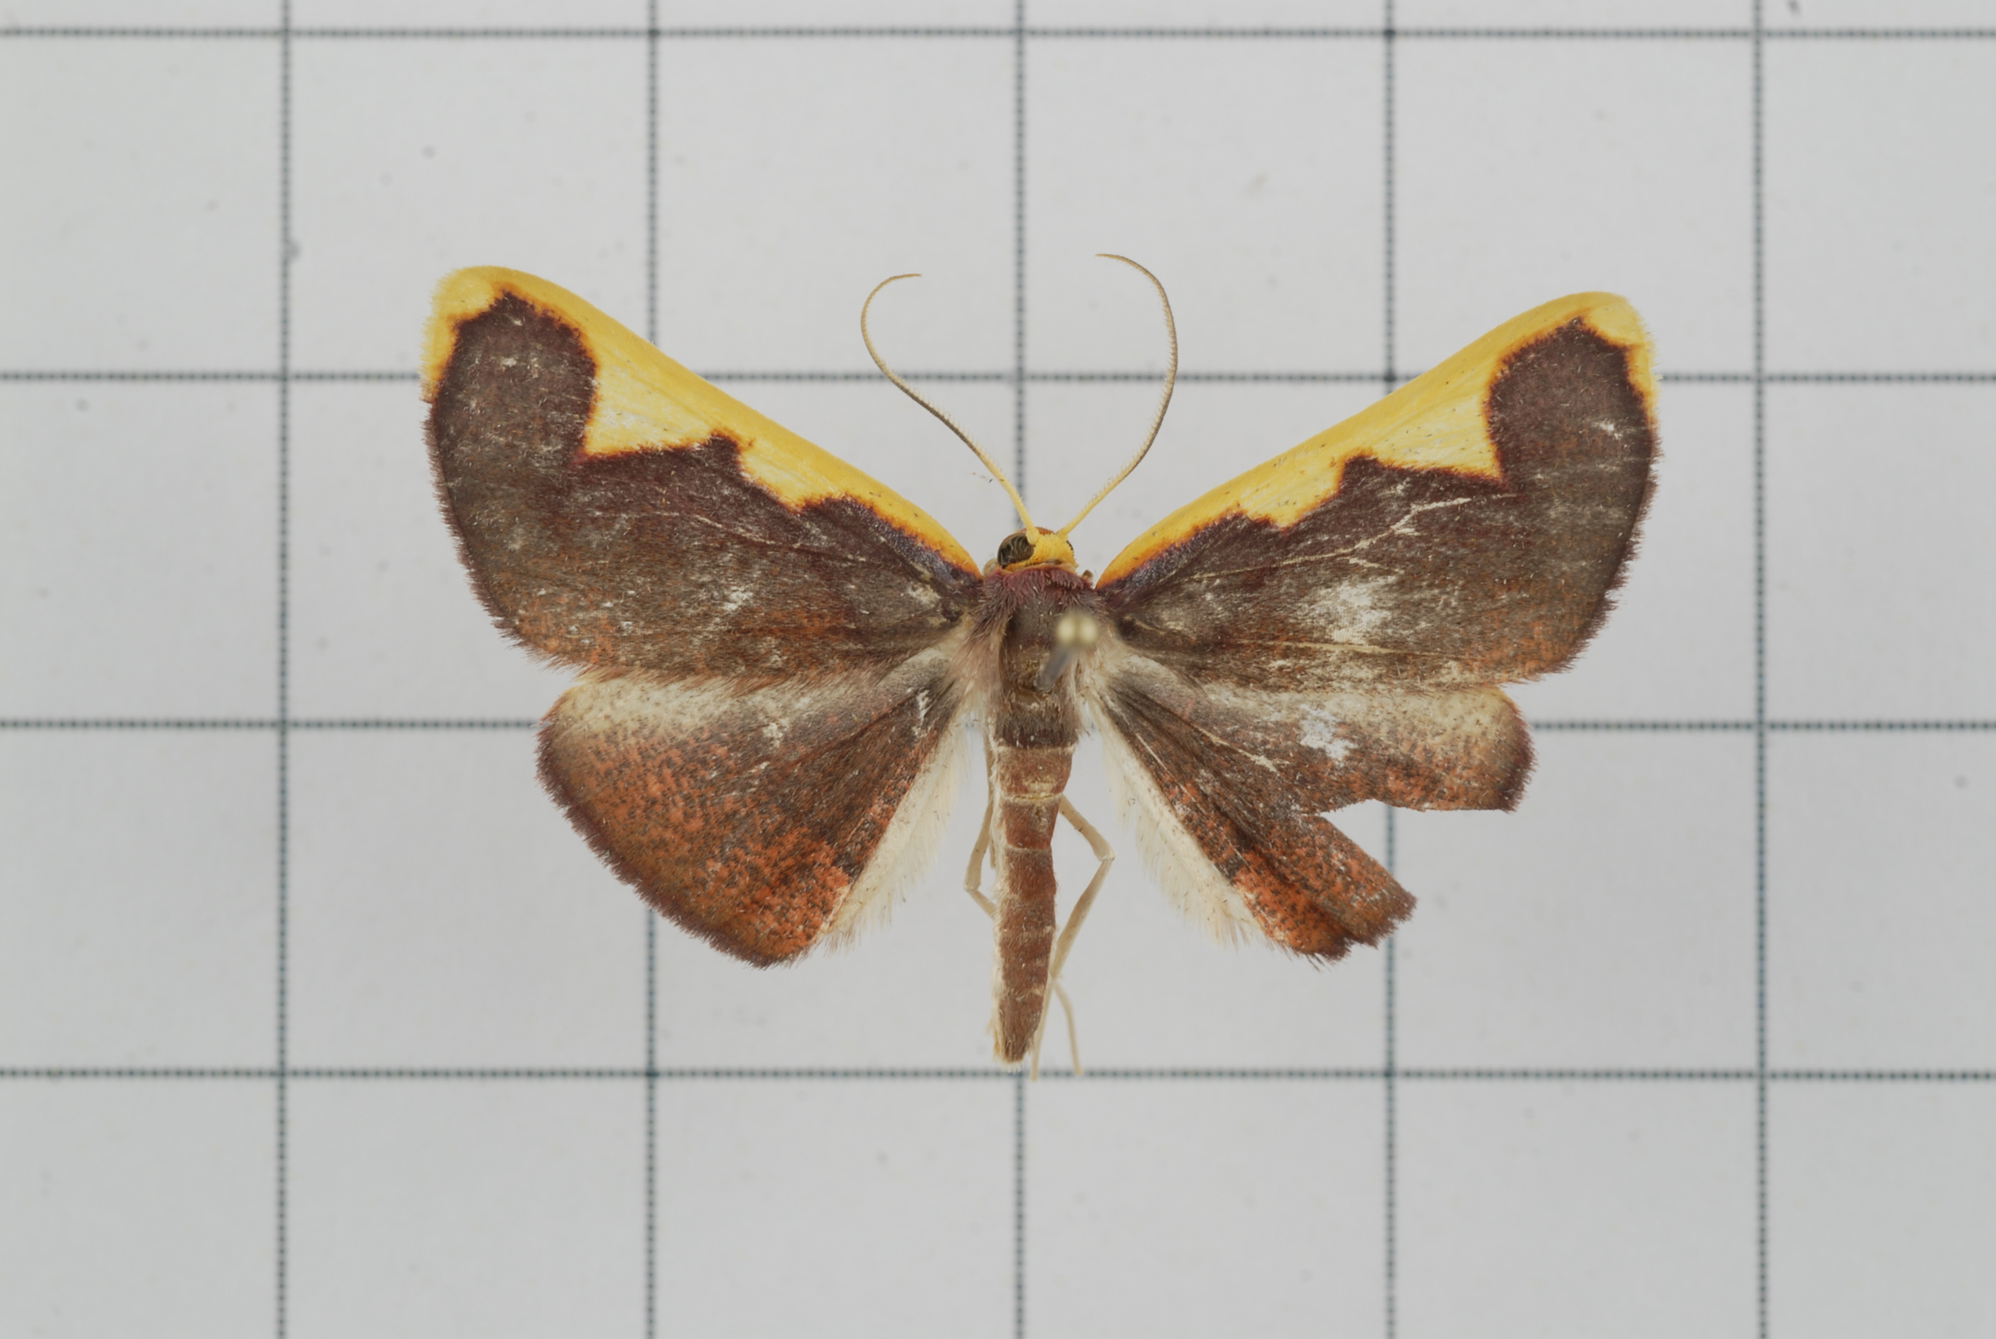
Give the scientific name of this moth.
Nothomiza flavicosta
